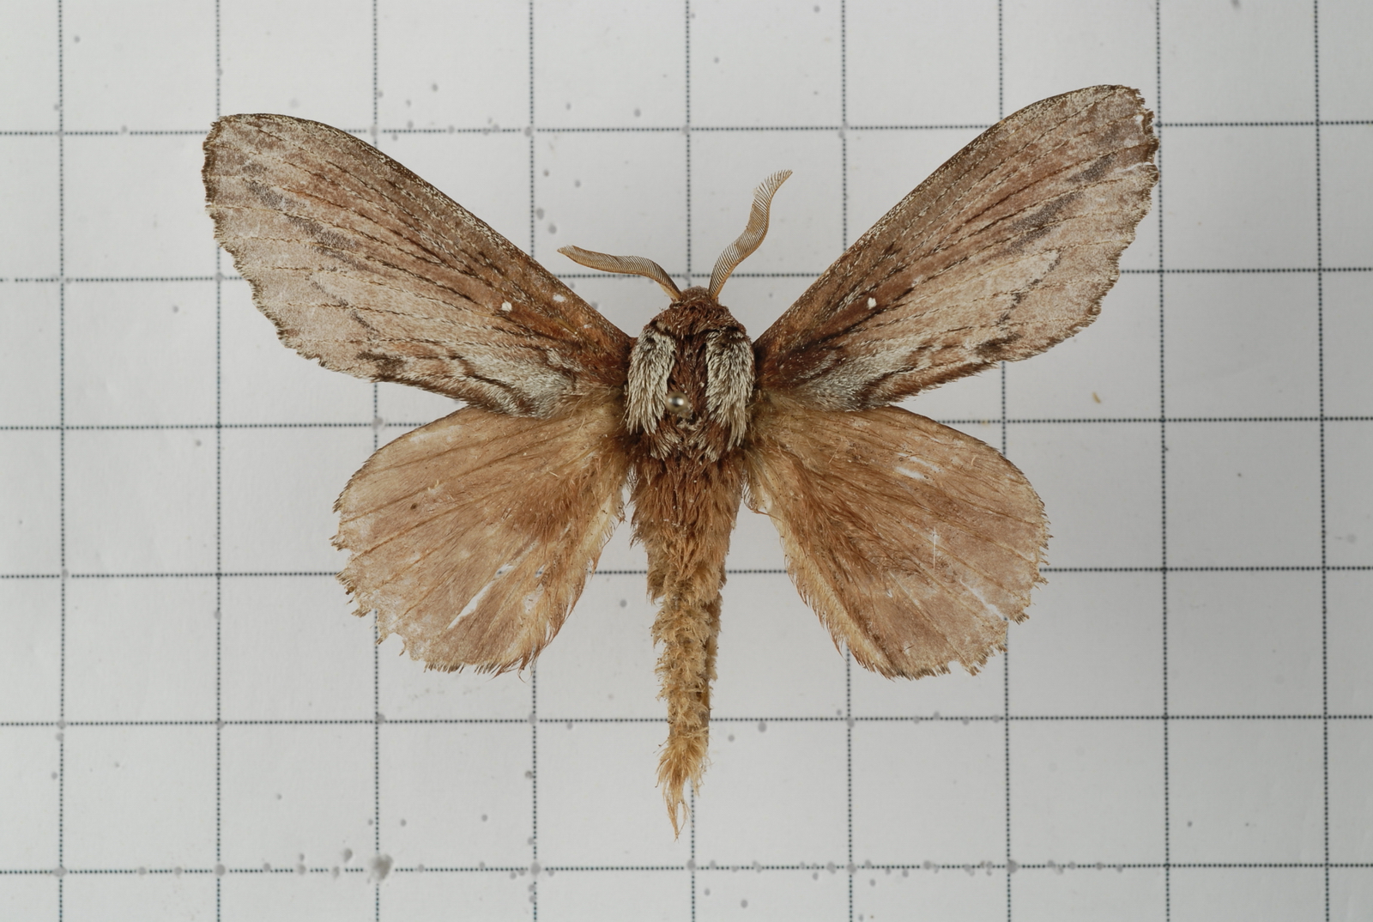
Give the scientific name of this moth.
Pachypasoides albisparsa
